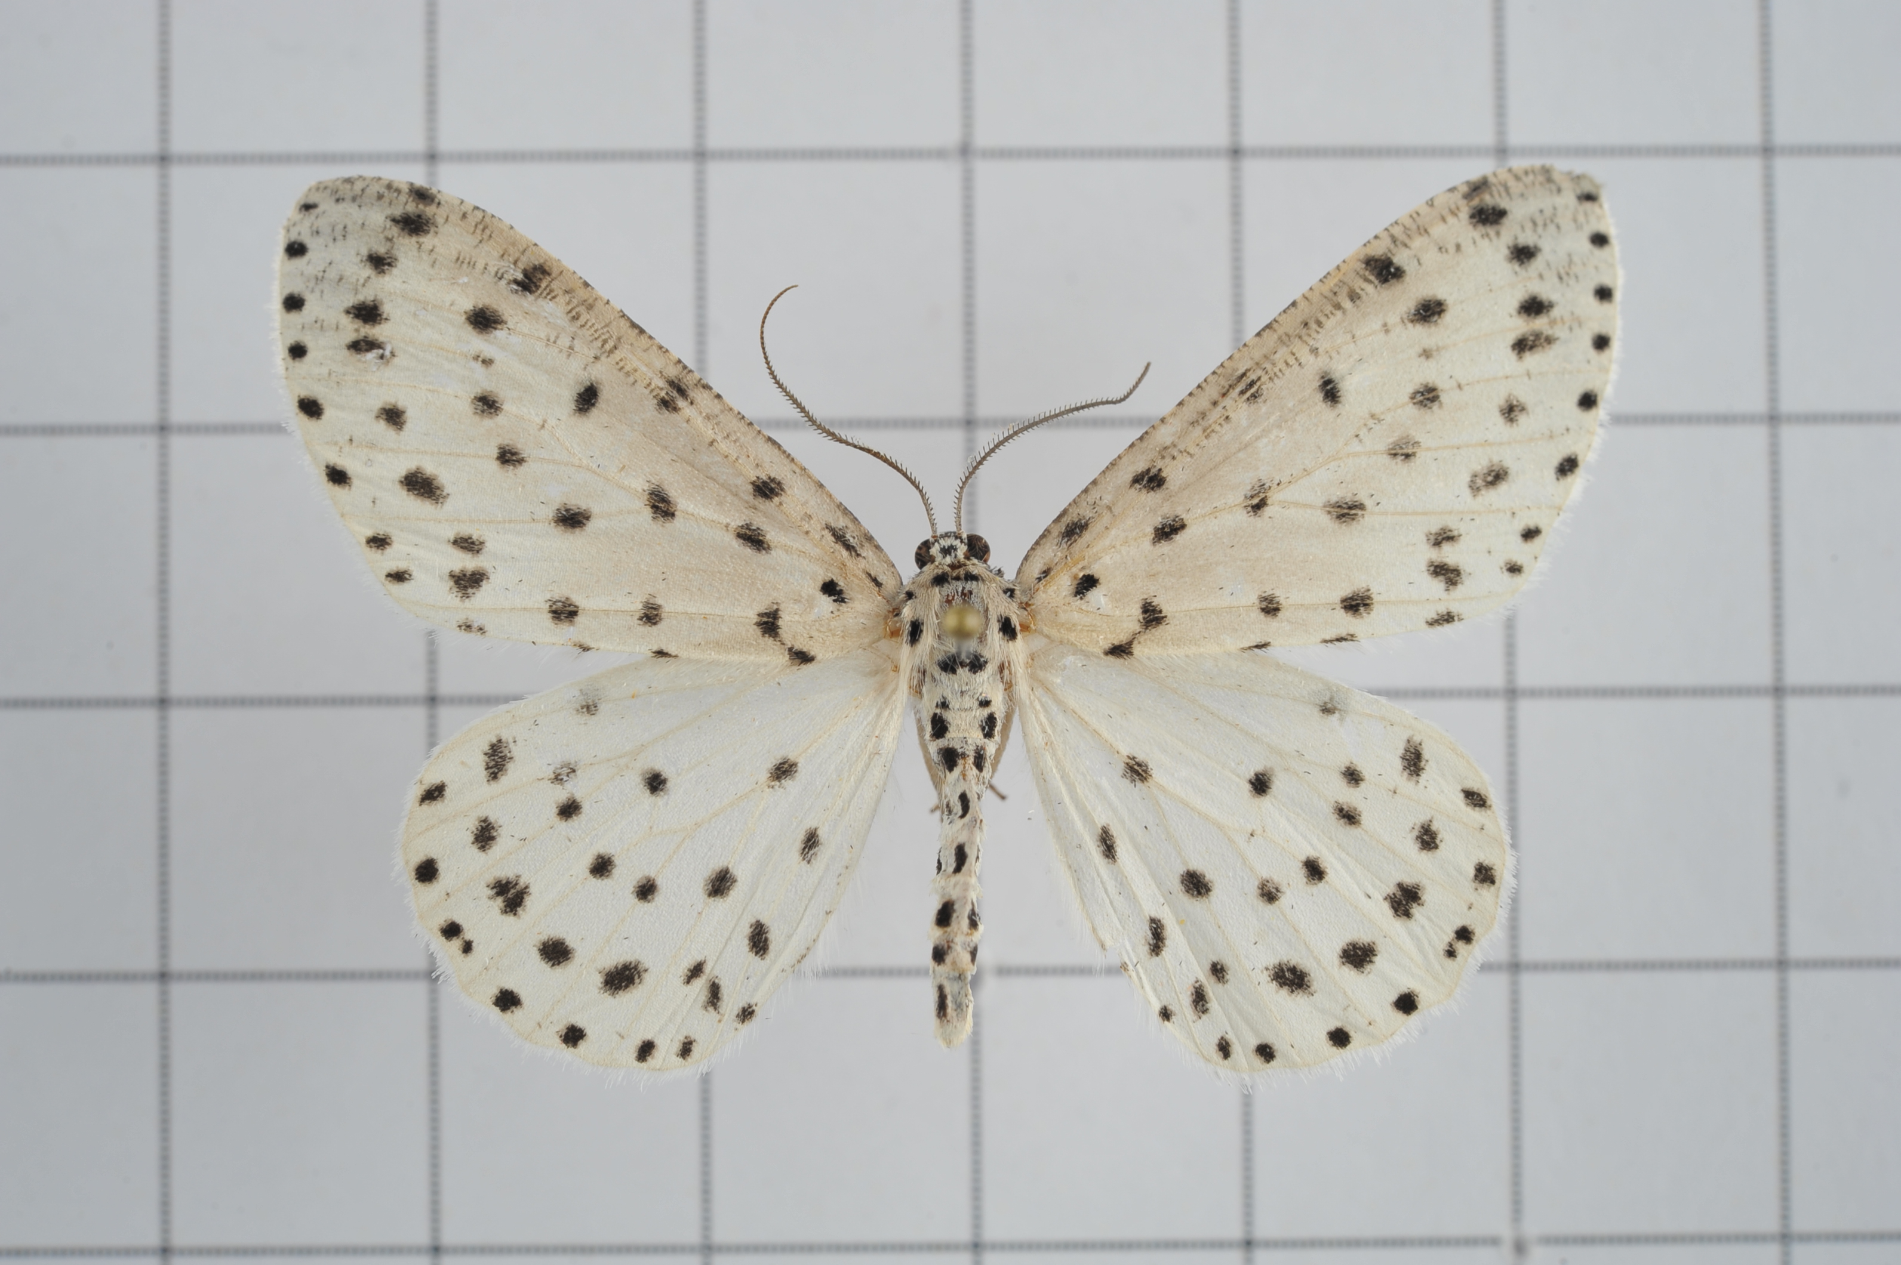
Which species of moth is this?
Xenoplia trivialis
